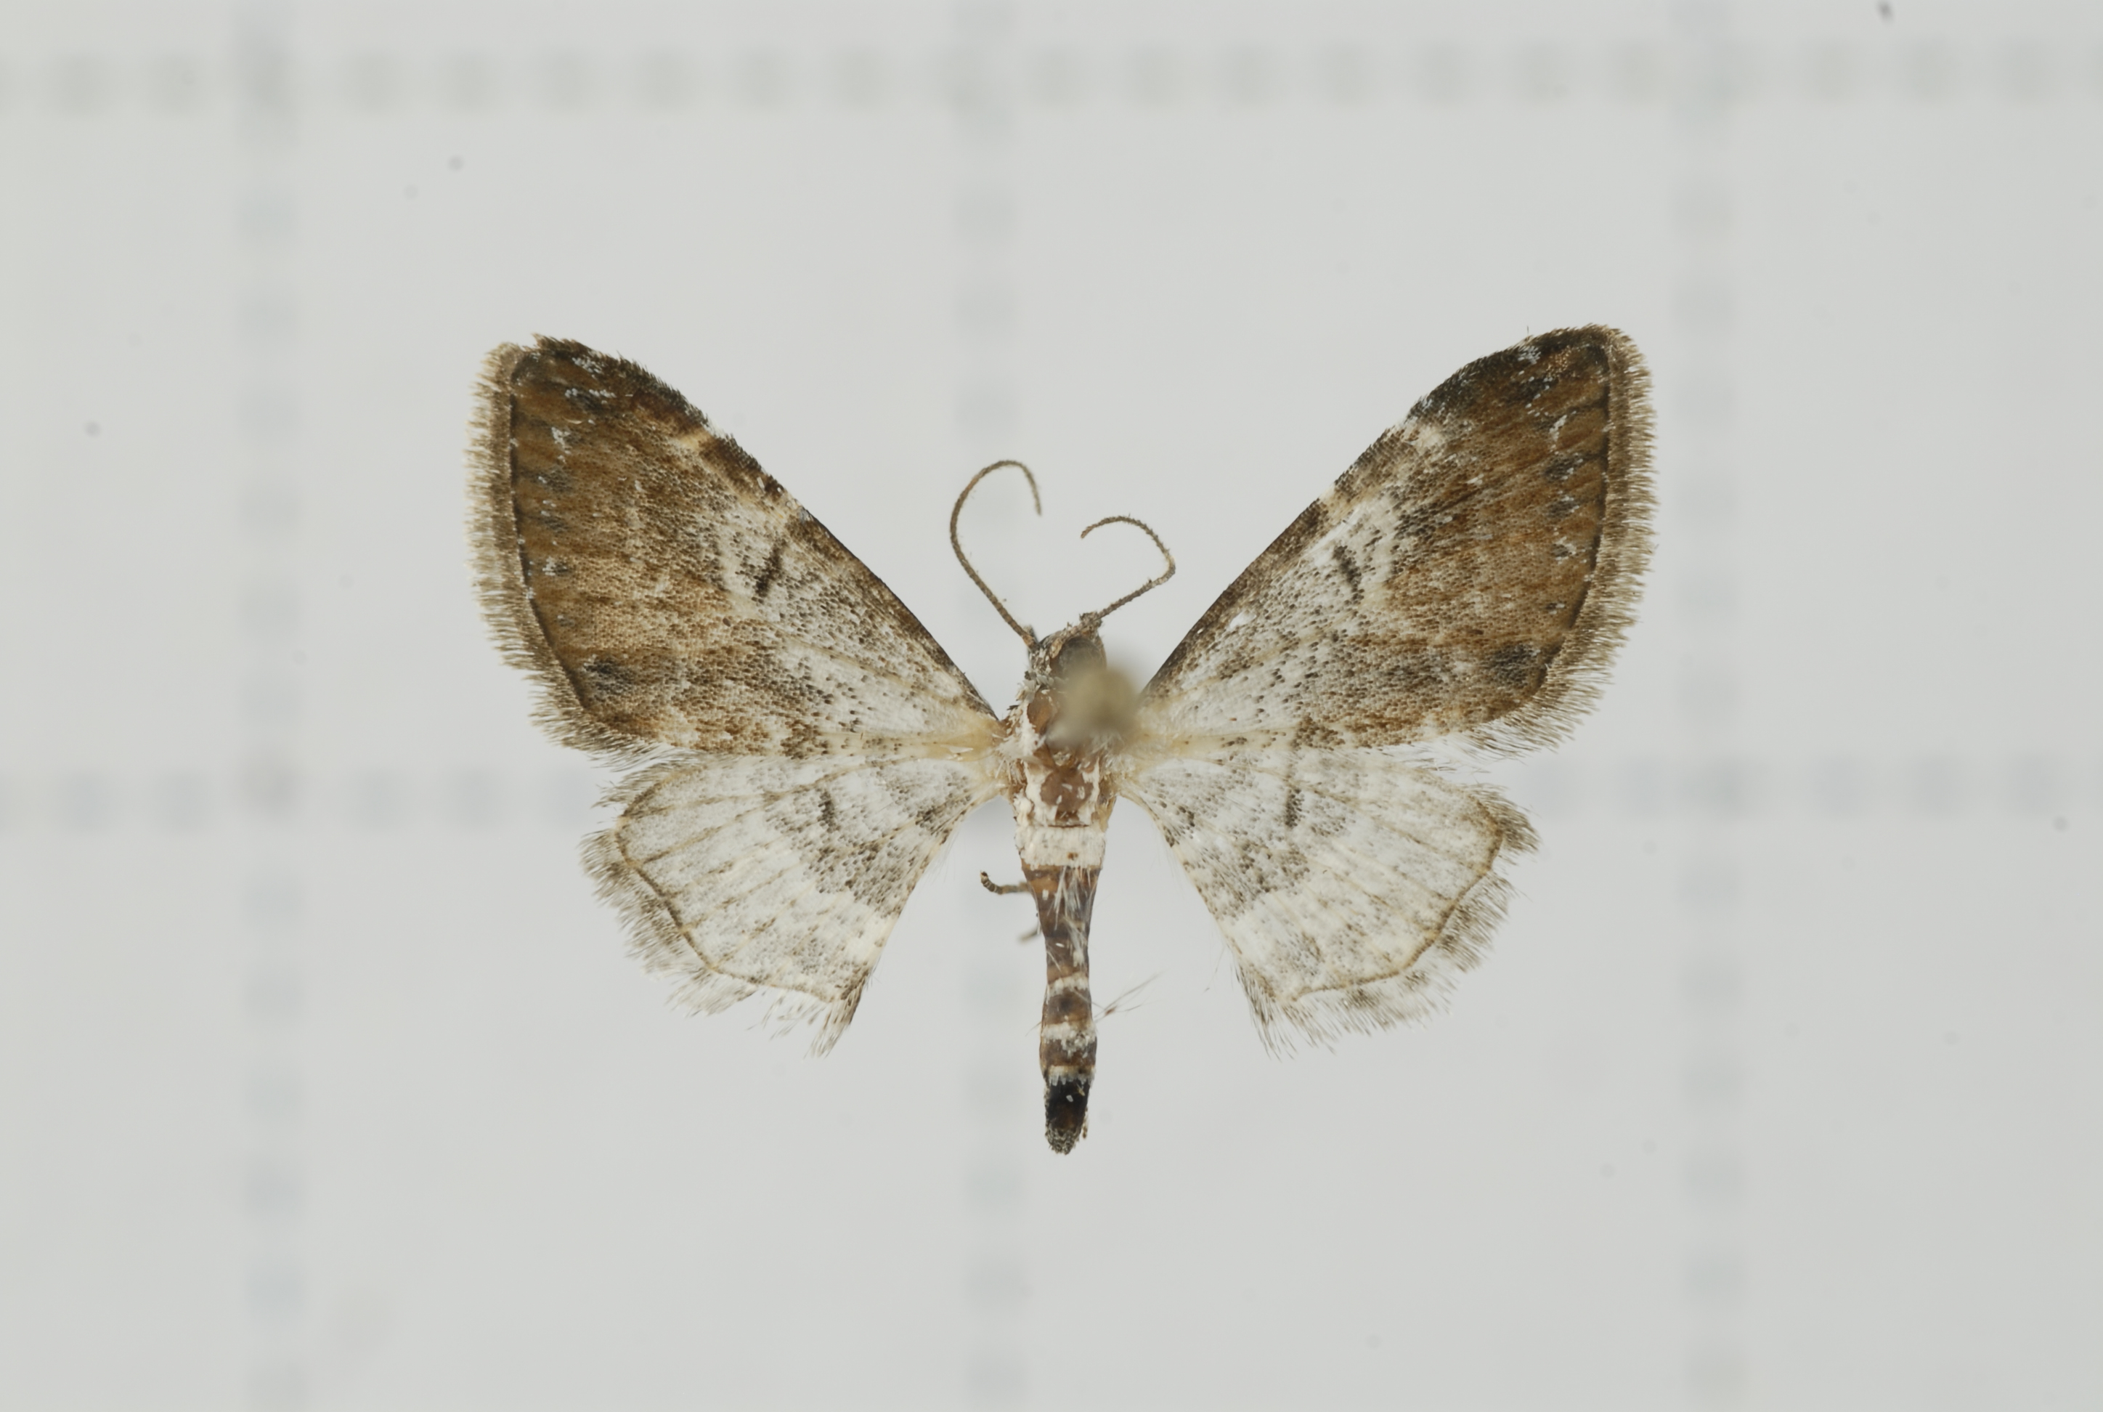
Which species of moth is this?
Eupithecia jezonica
